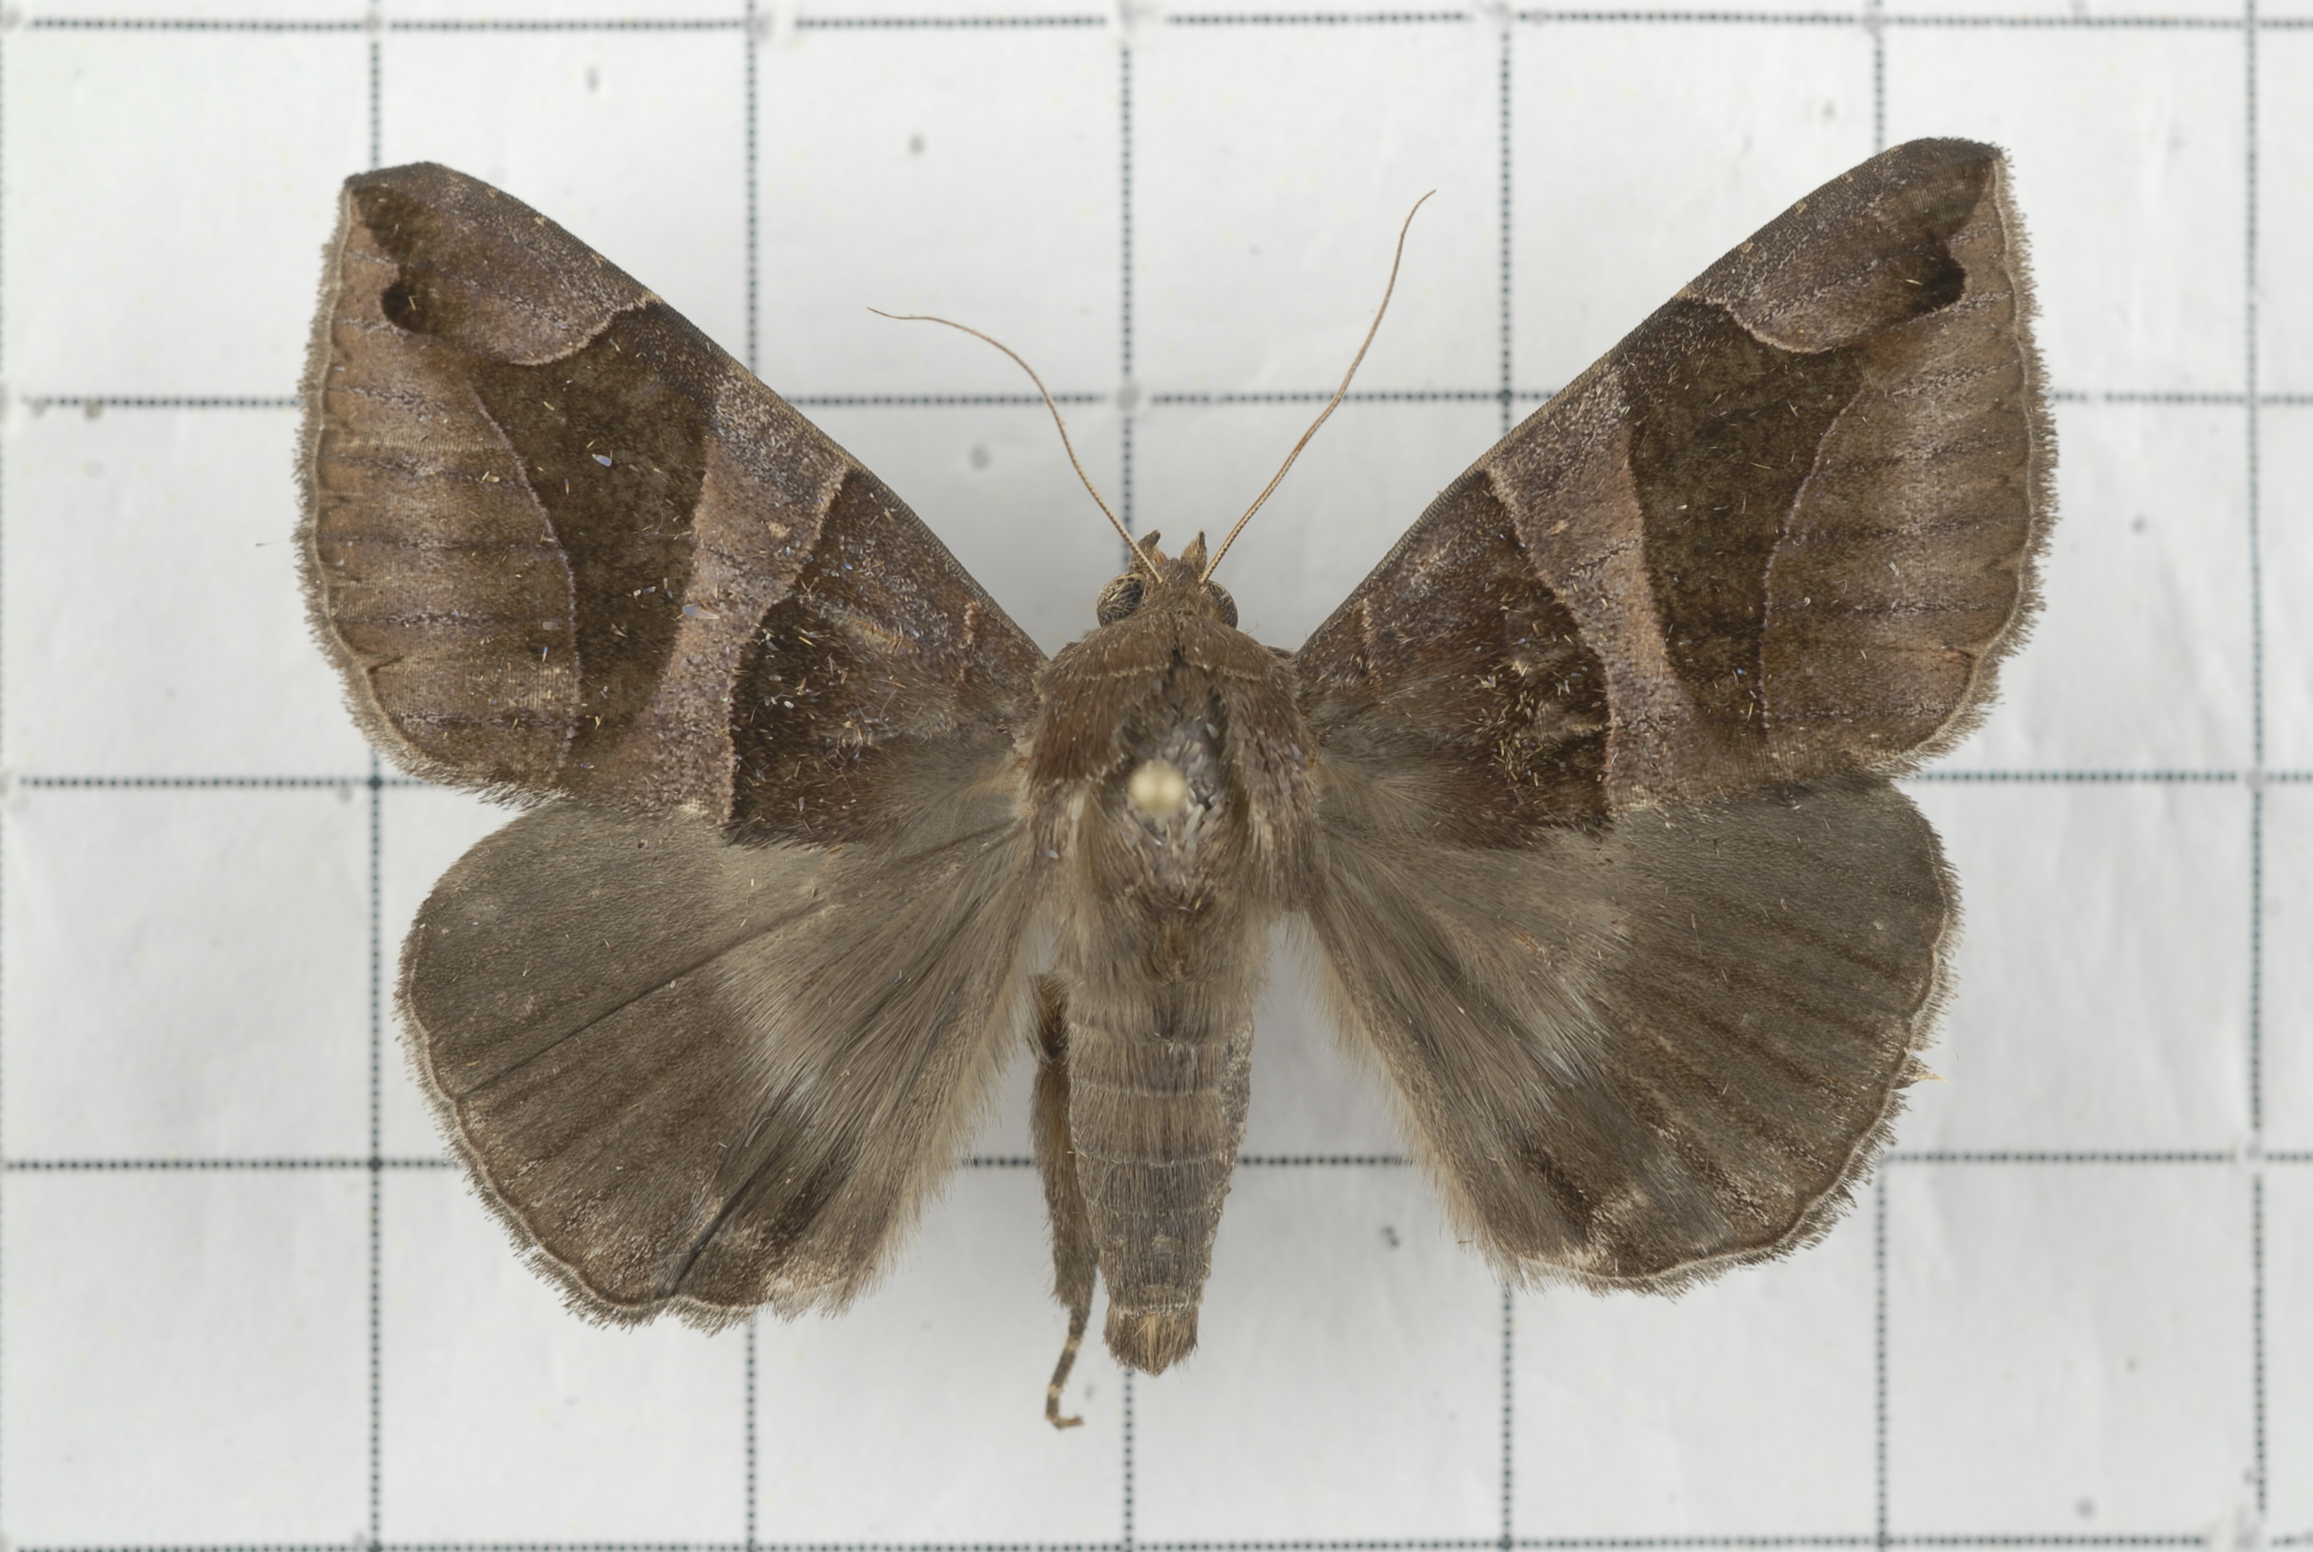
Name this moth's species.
Bastilla arcuata
